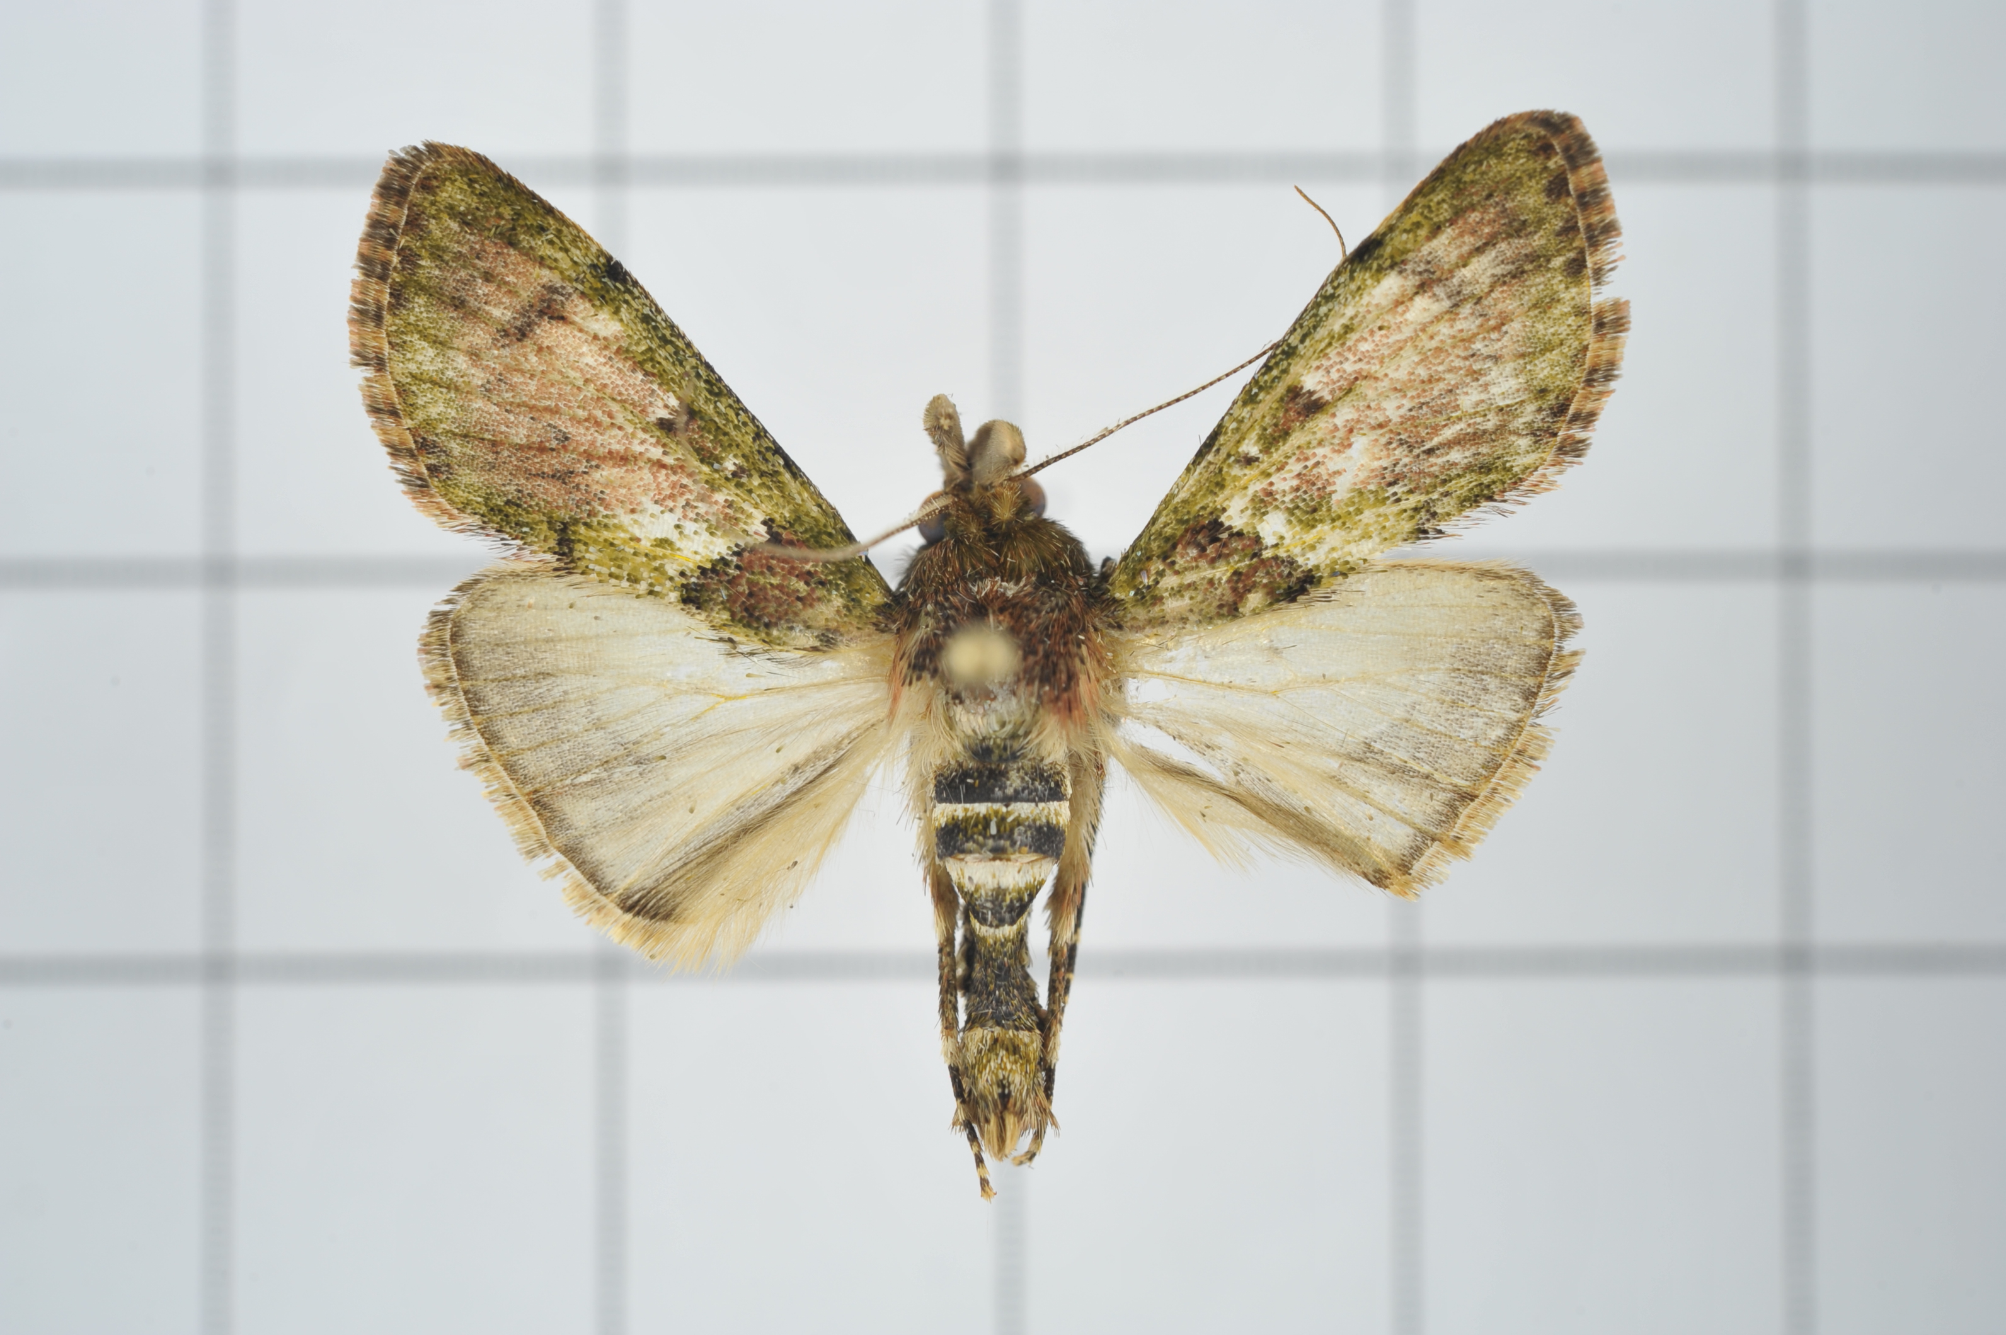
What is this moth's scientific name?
Teliphasa nubilosa
